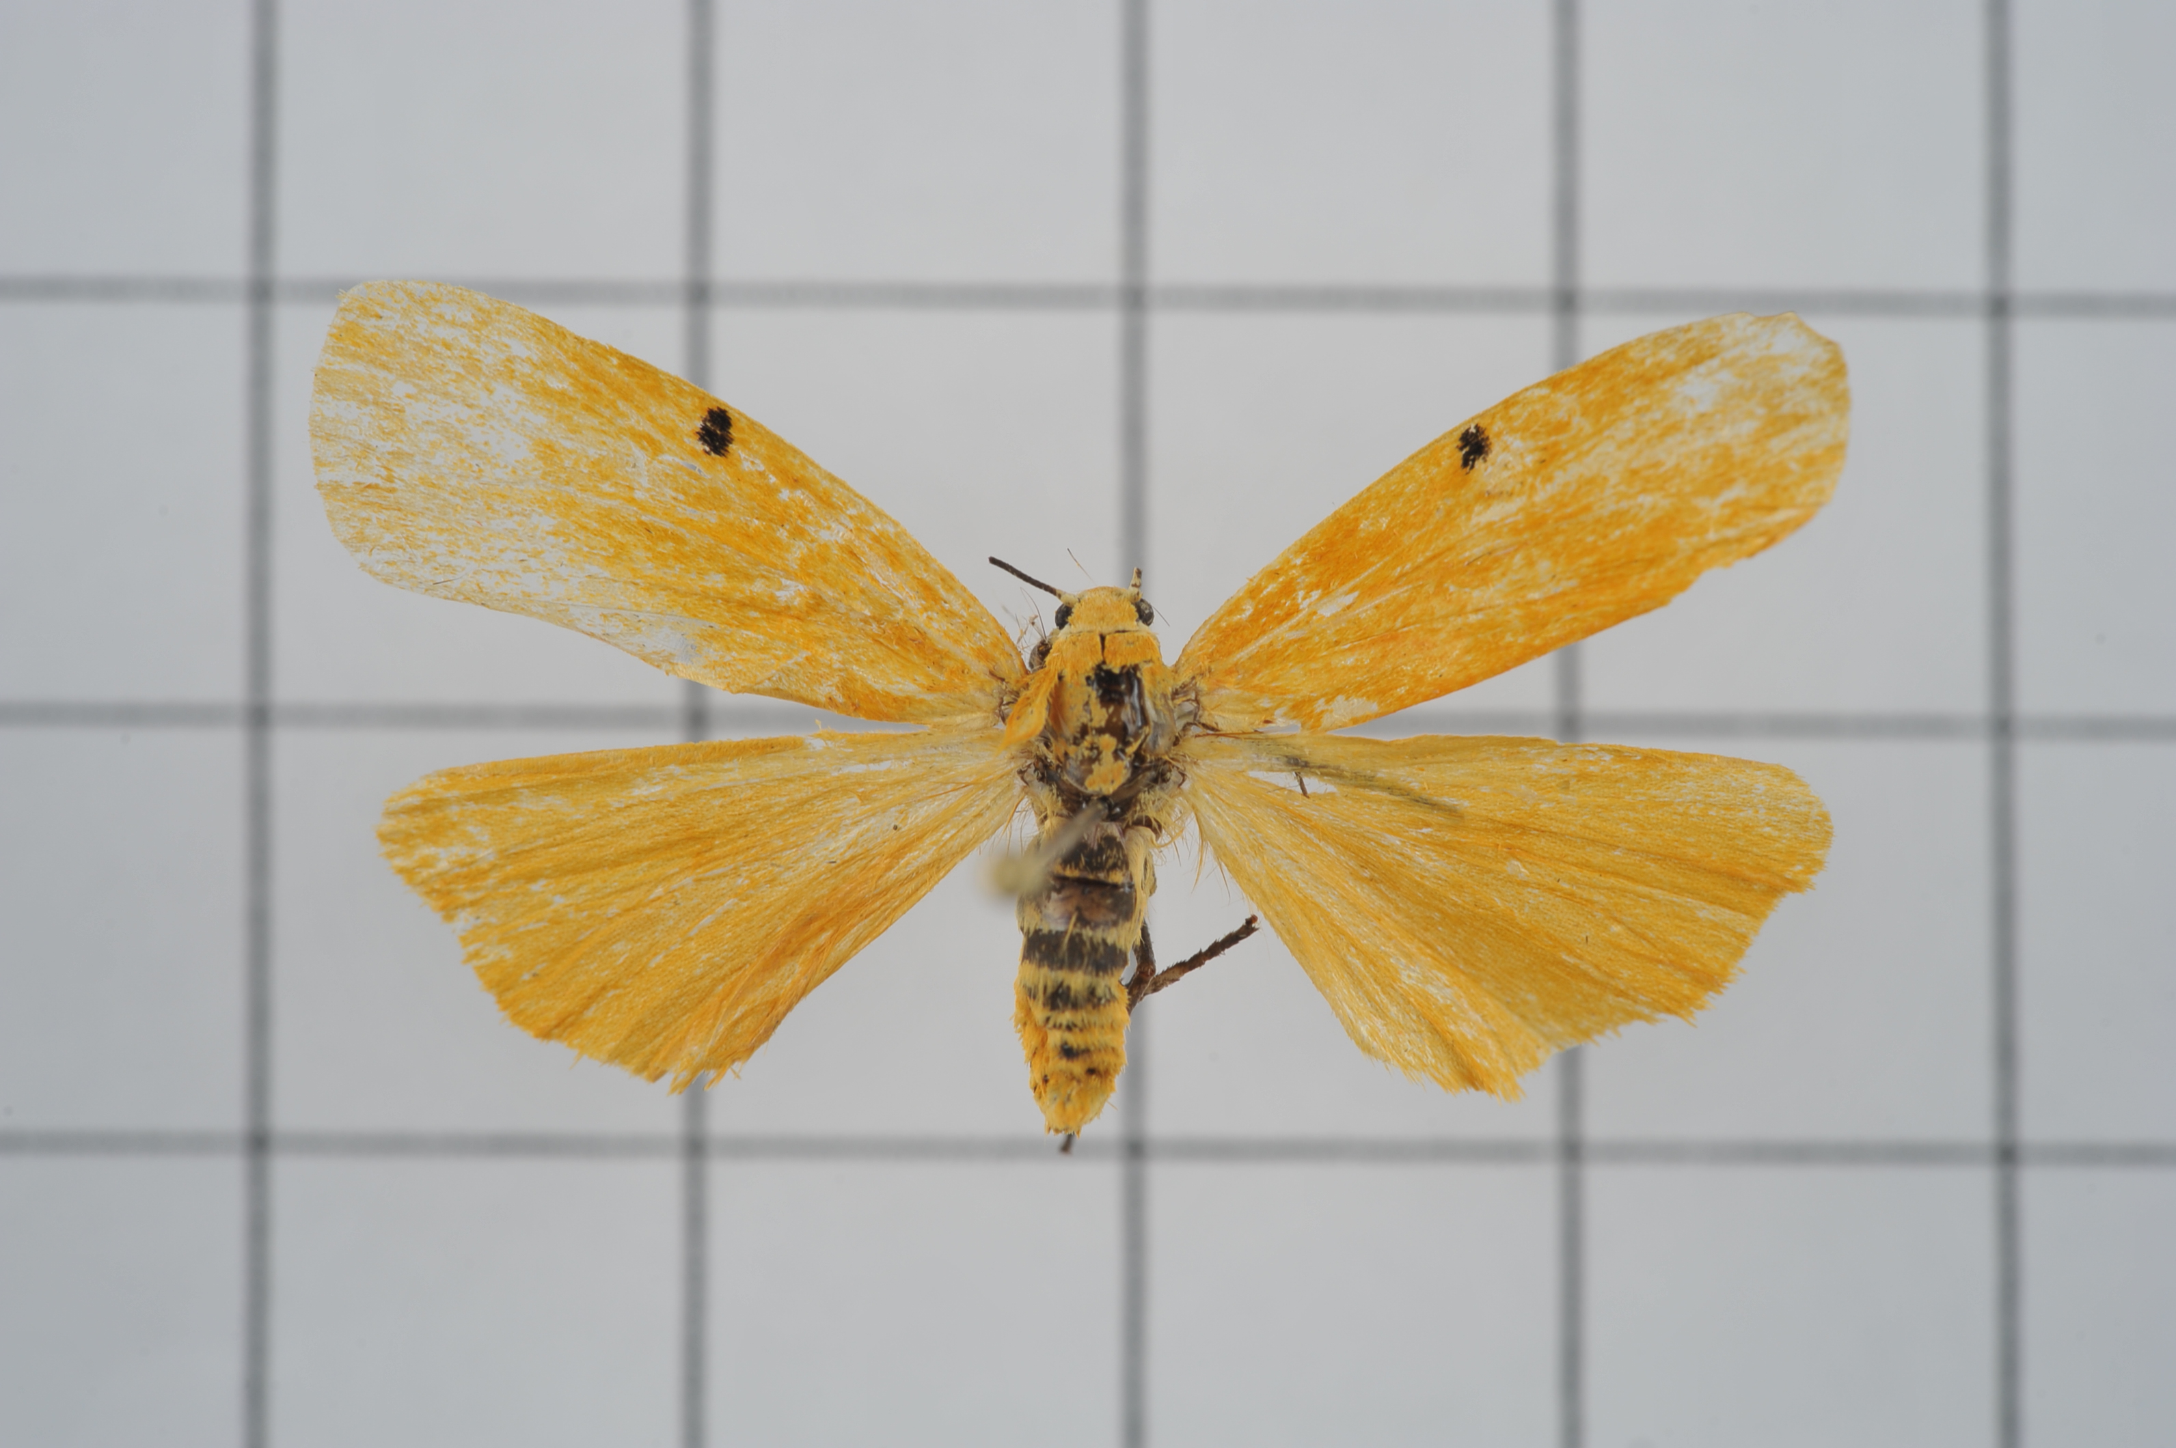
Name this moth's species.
Manulea hokopo
